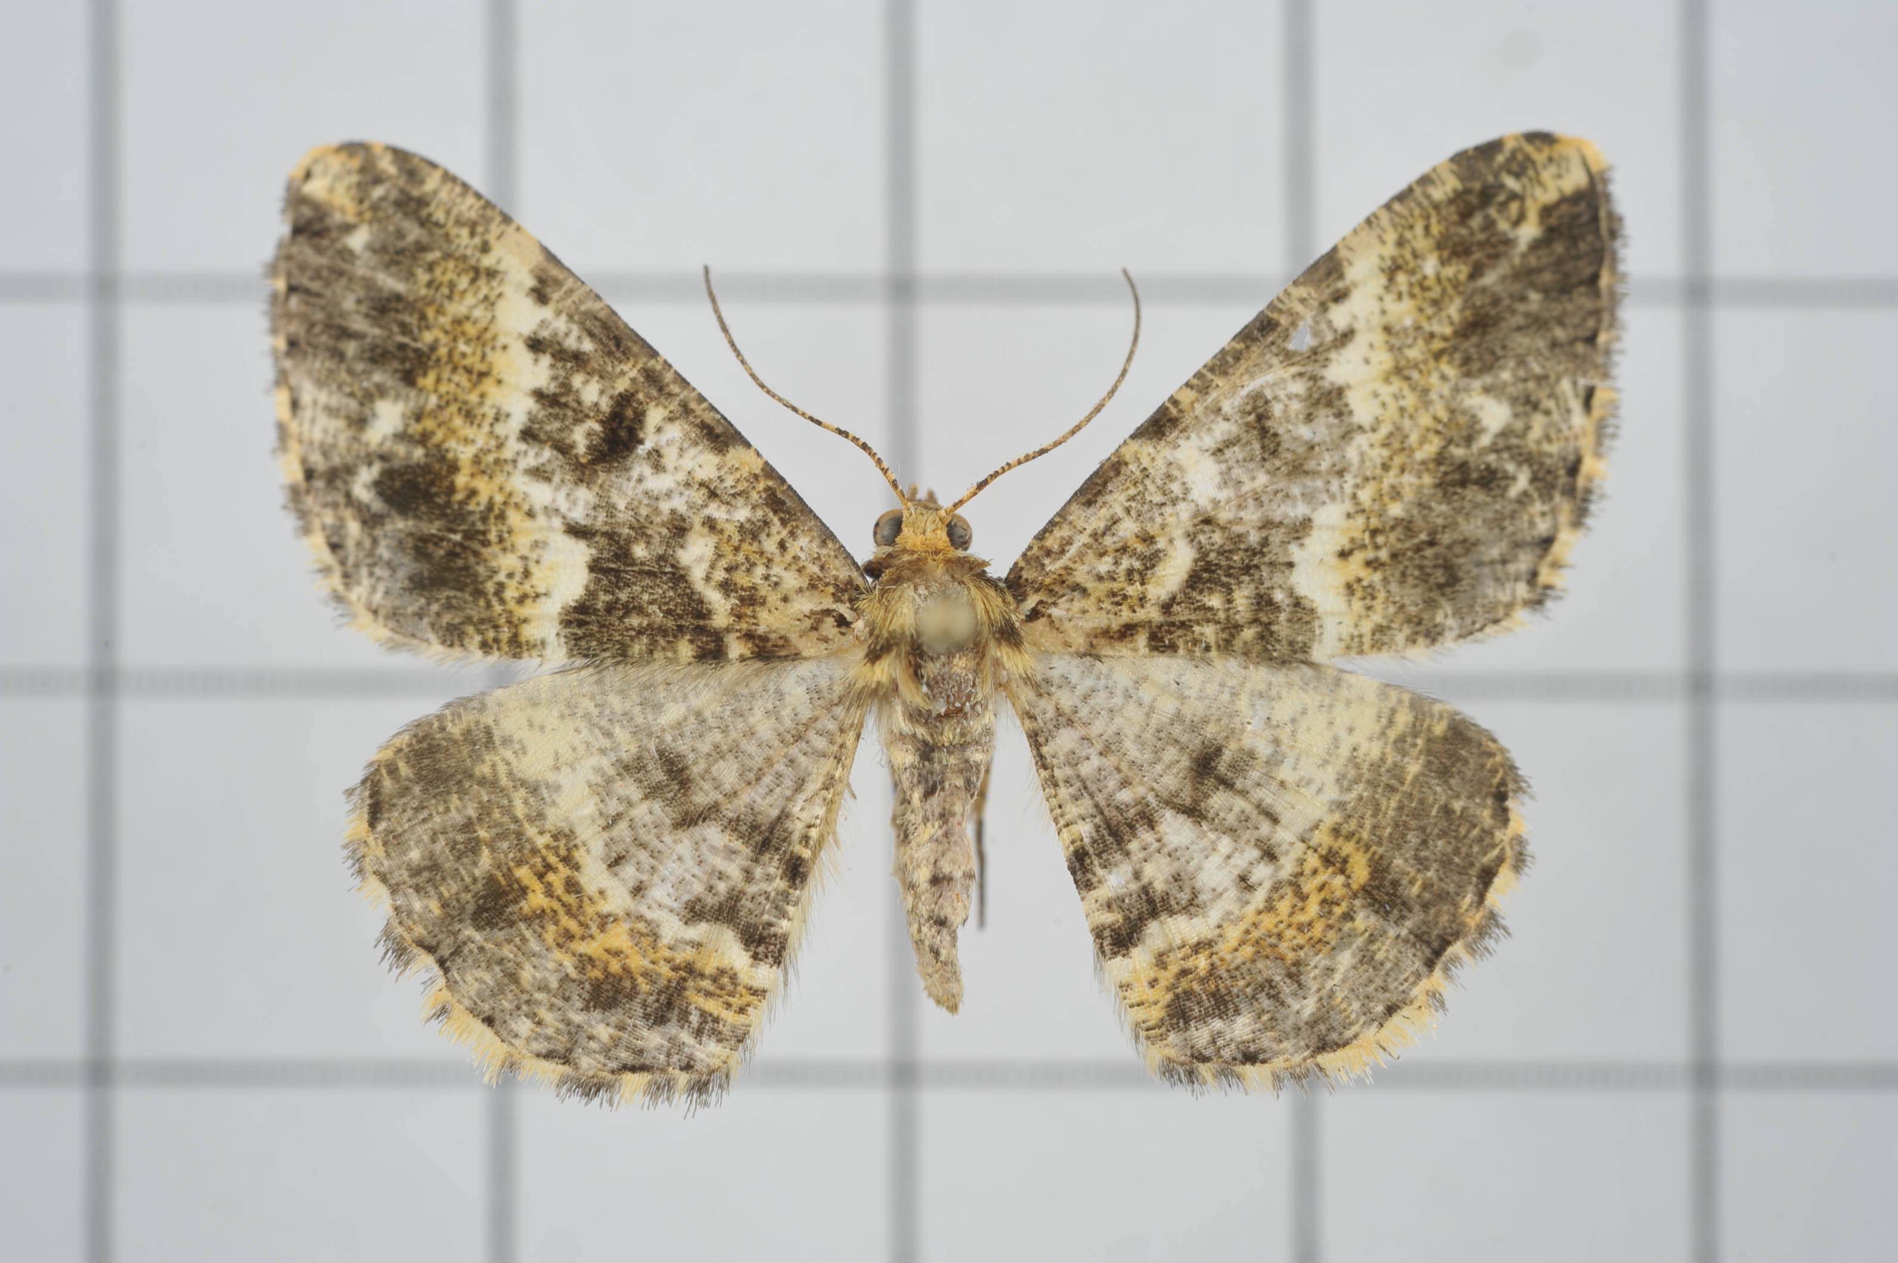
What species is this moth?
Harutaea flavizona
